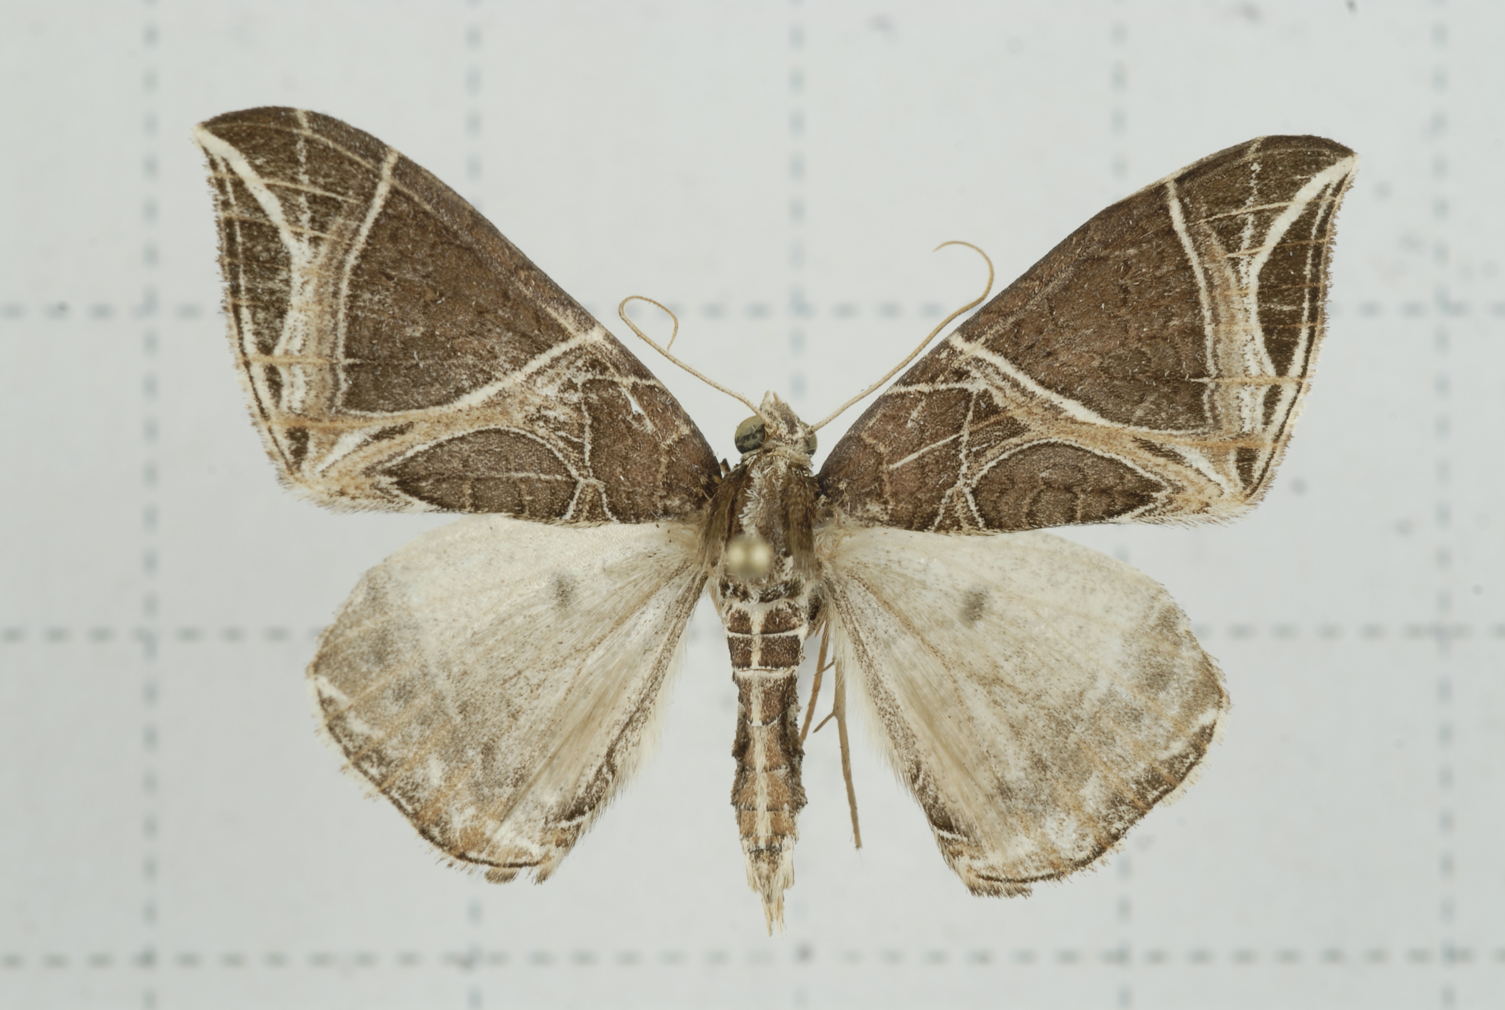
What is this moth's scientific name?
Ecliptopera rectilinea kanshinensis
